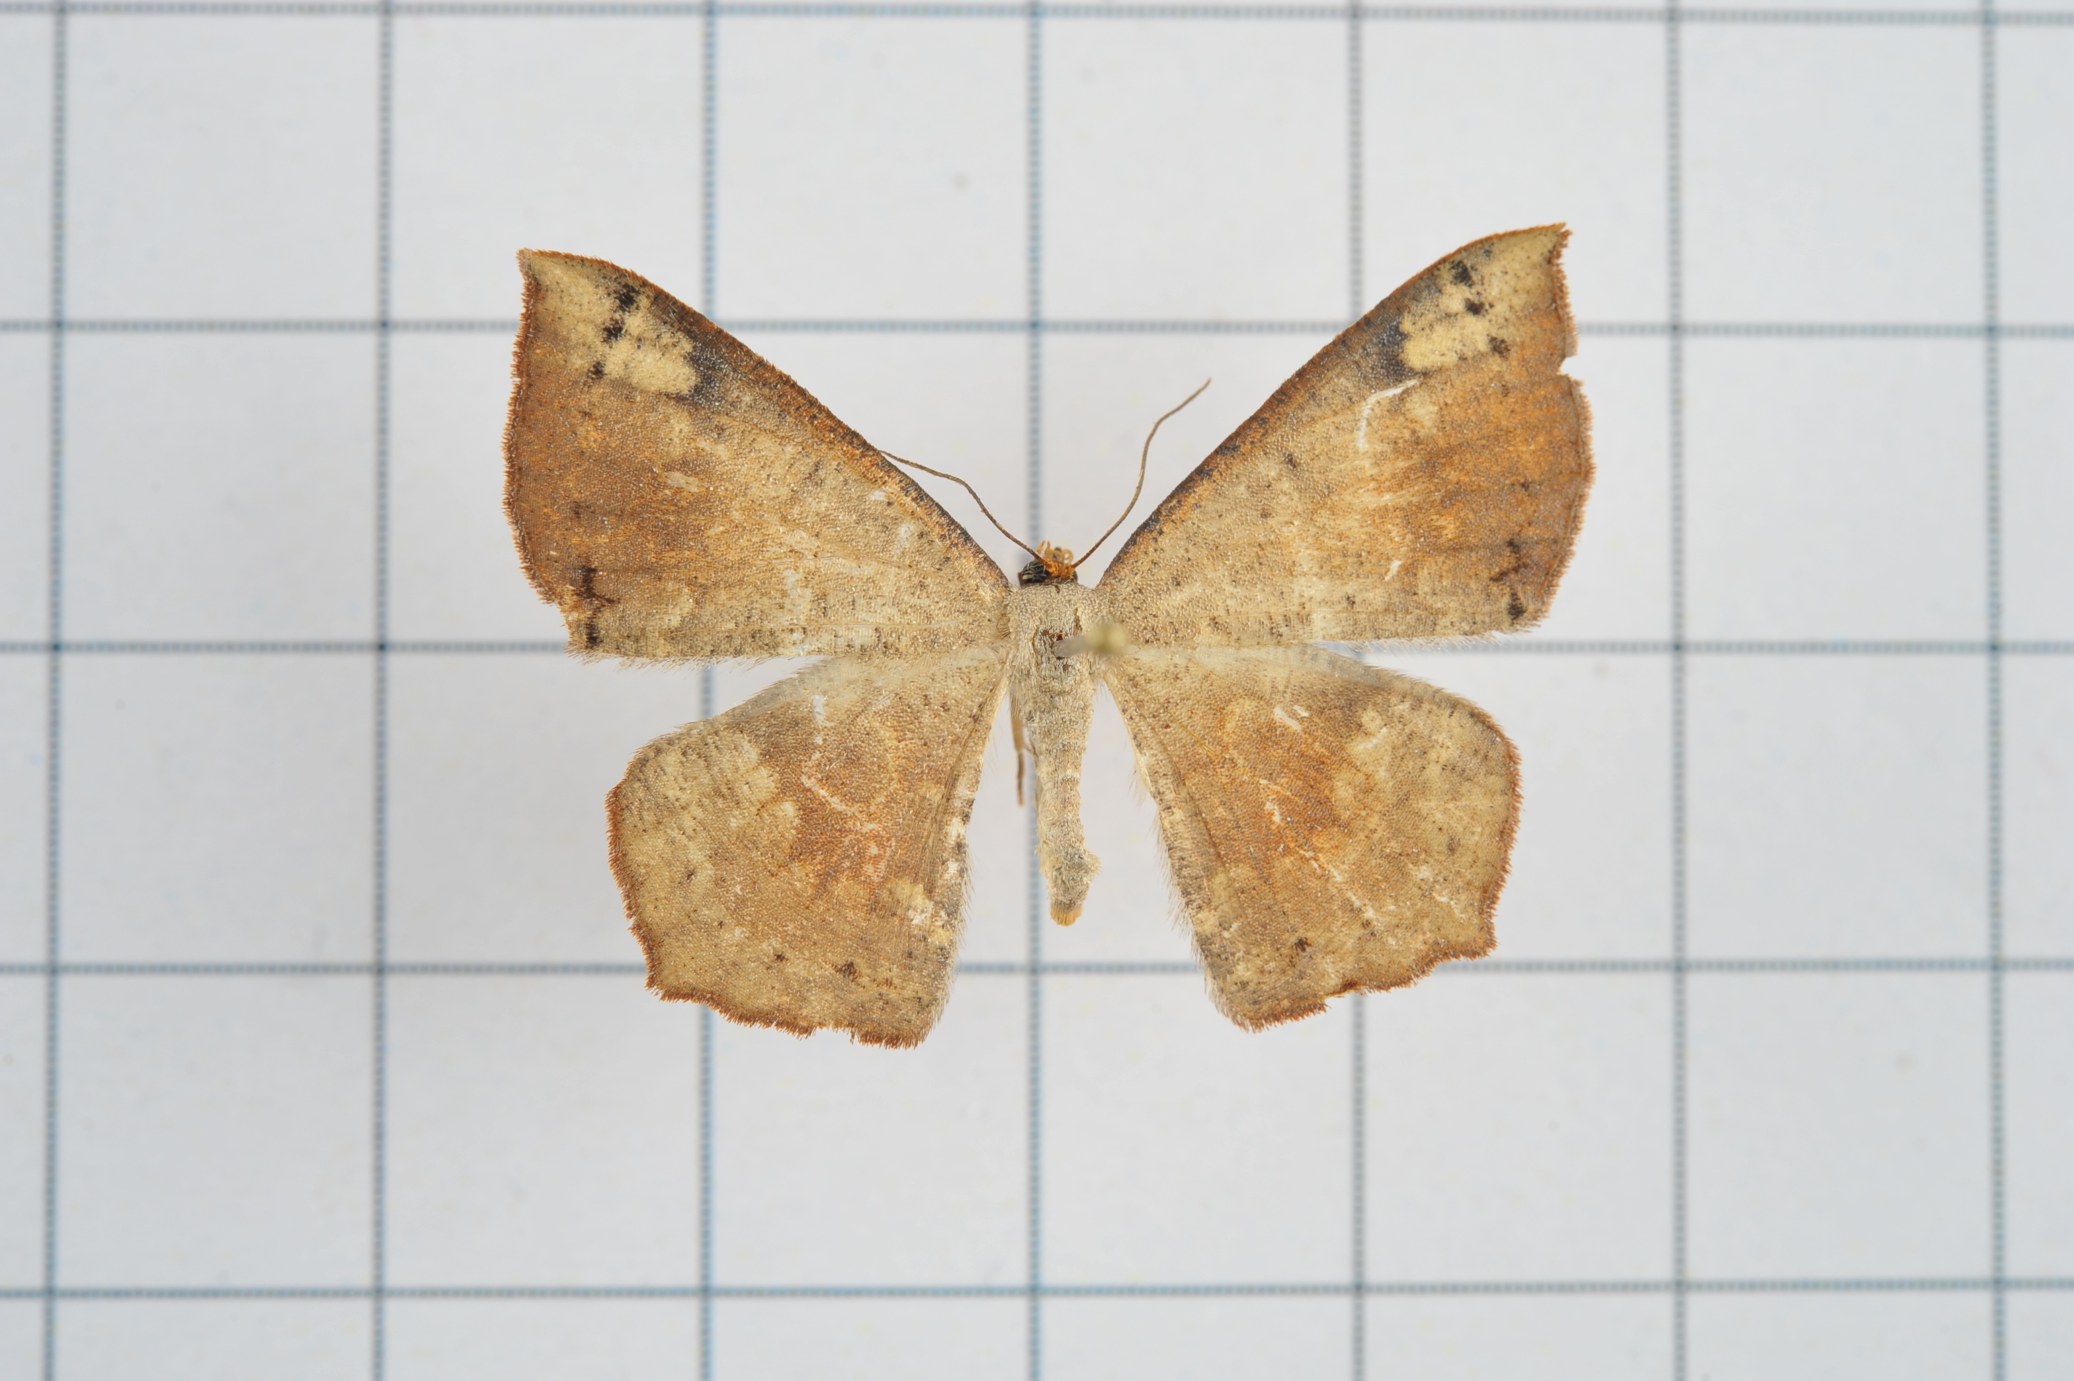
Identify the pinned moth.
Peratostega deletaria deletaria
